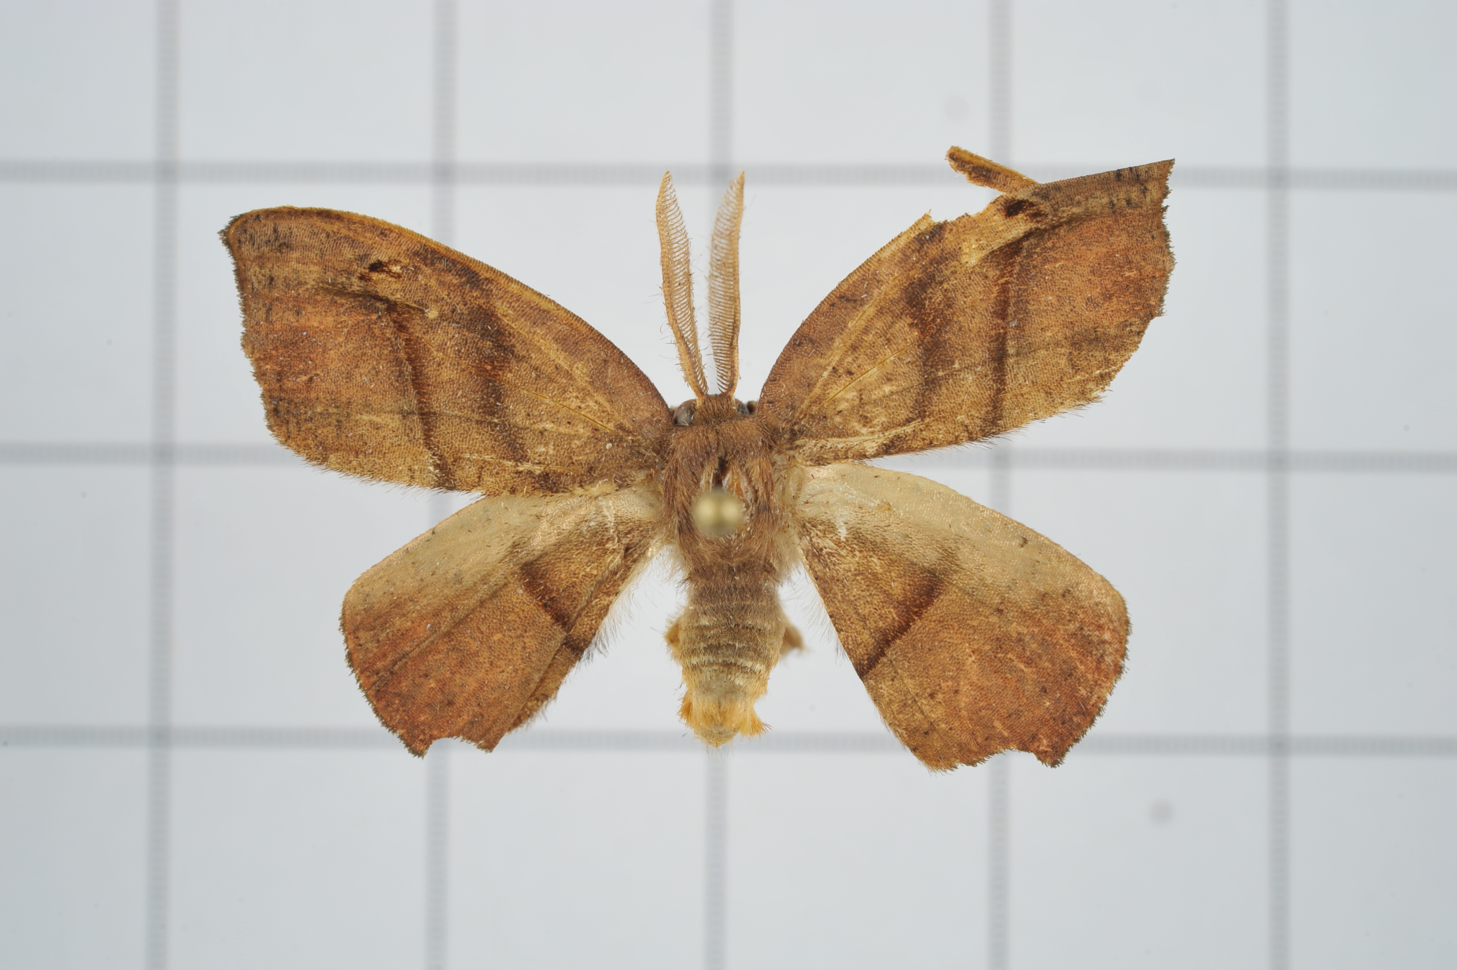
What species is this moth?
Neoreta purpureofascia
